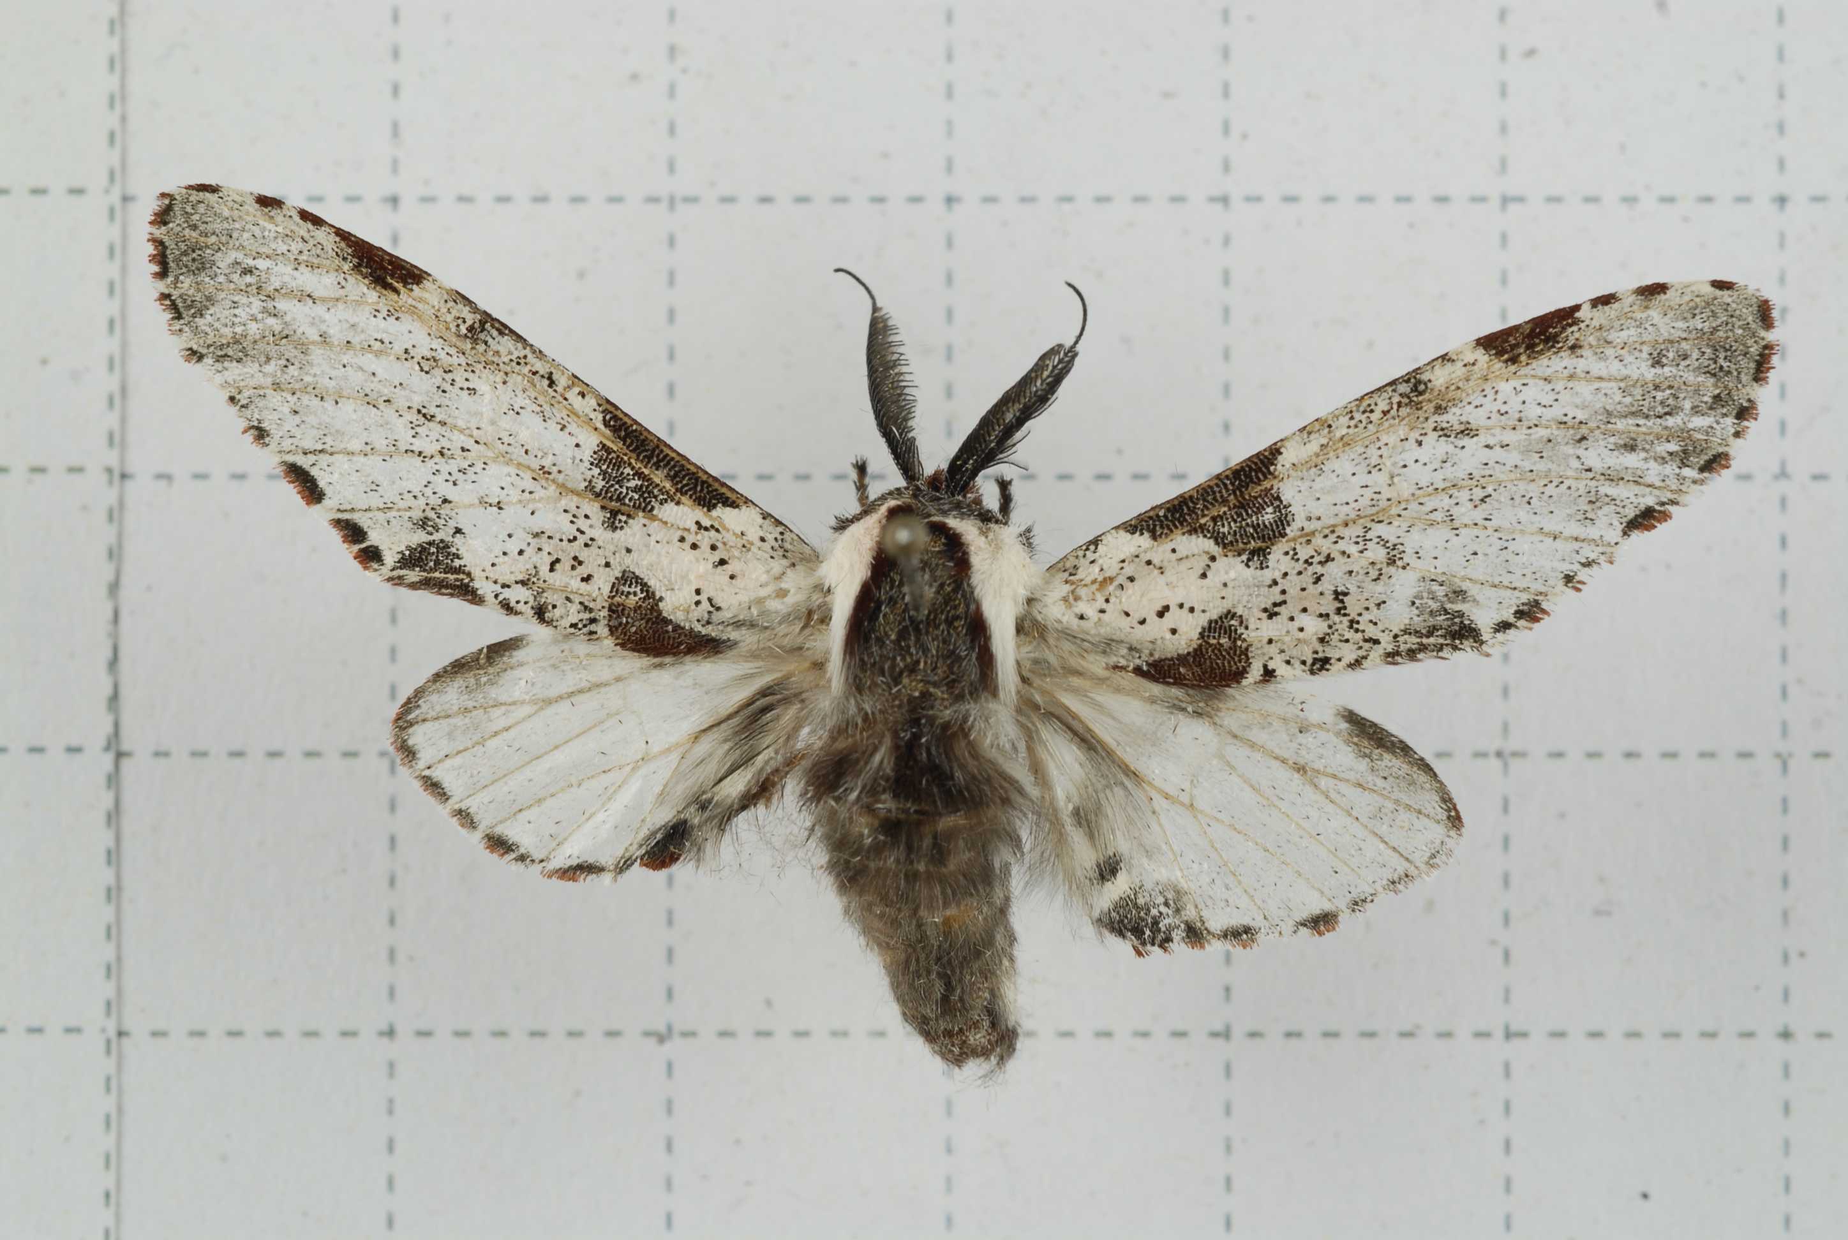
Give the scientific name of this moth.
Harpyia formosicola
